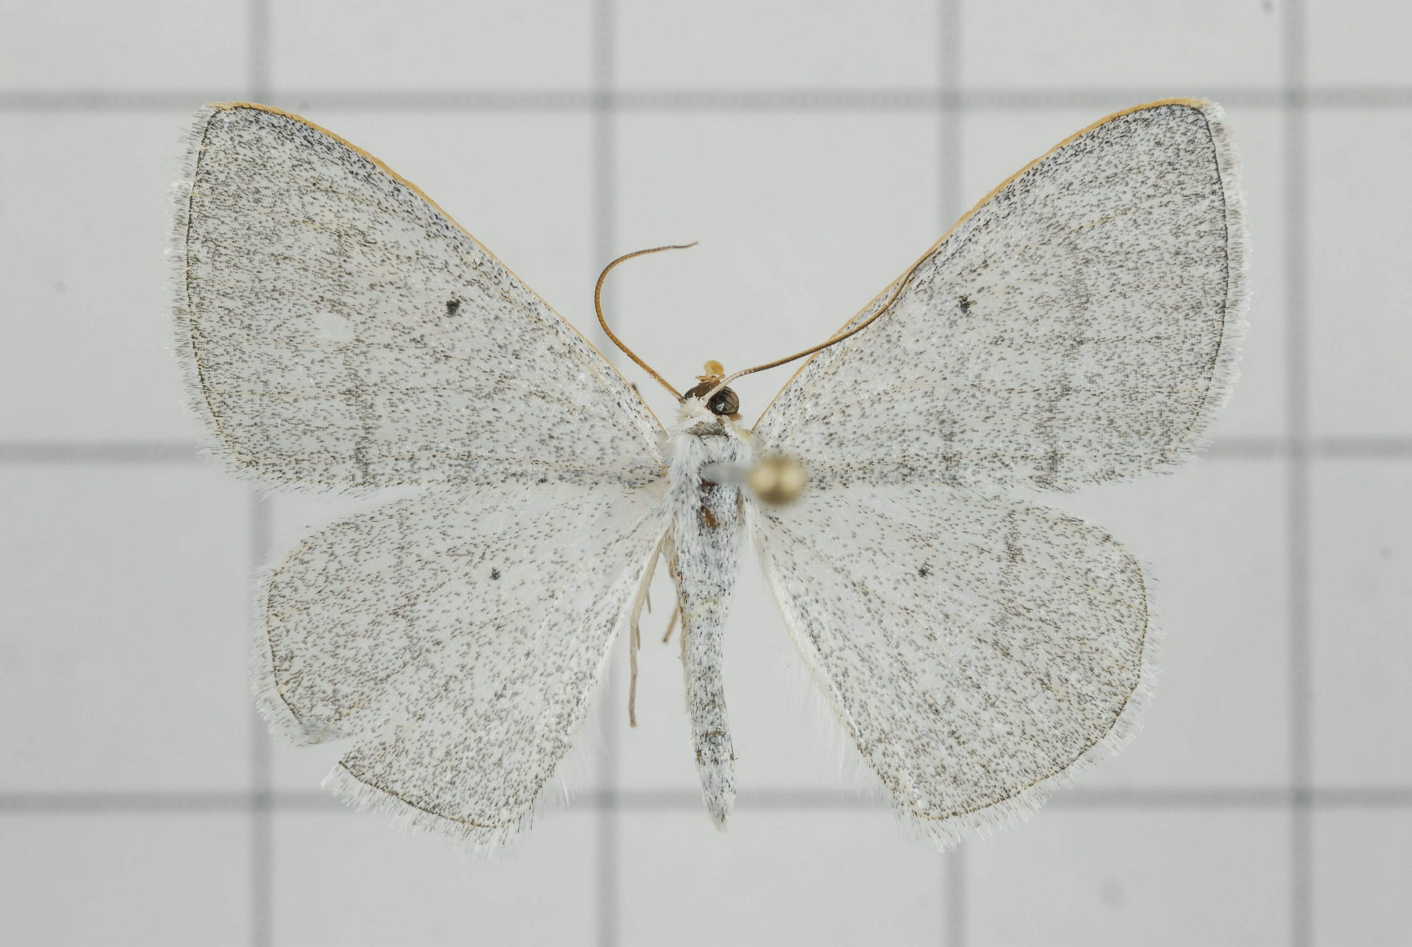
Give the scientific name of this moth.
Lomographa margarita
